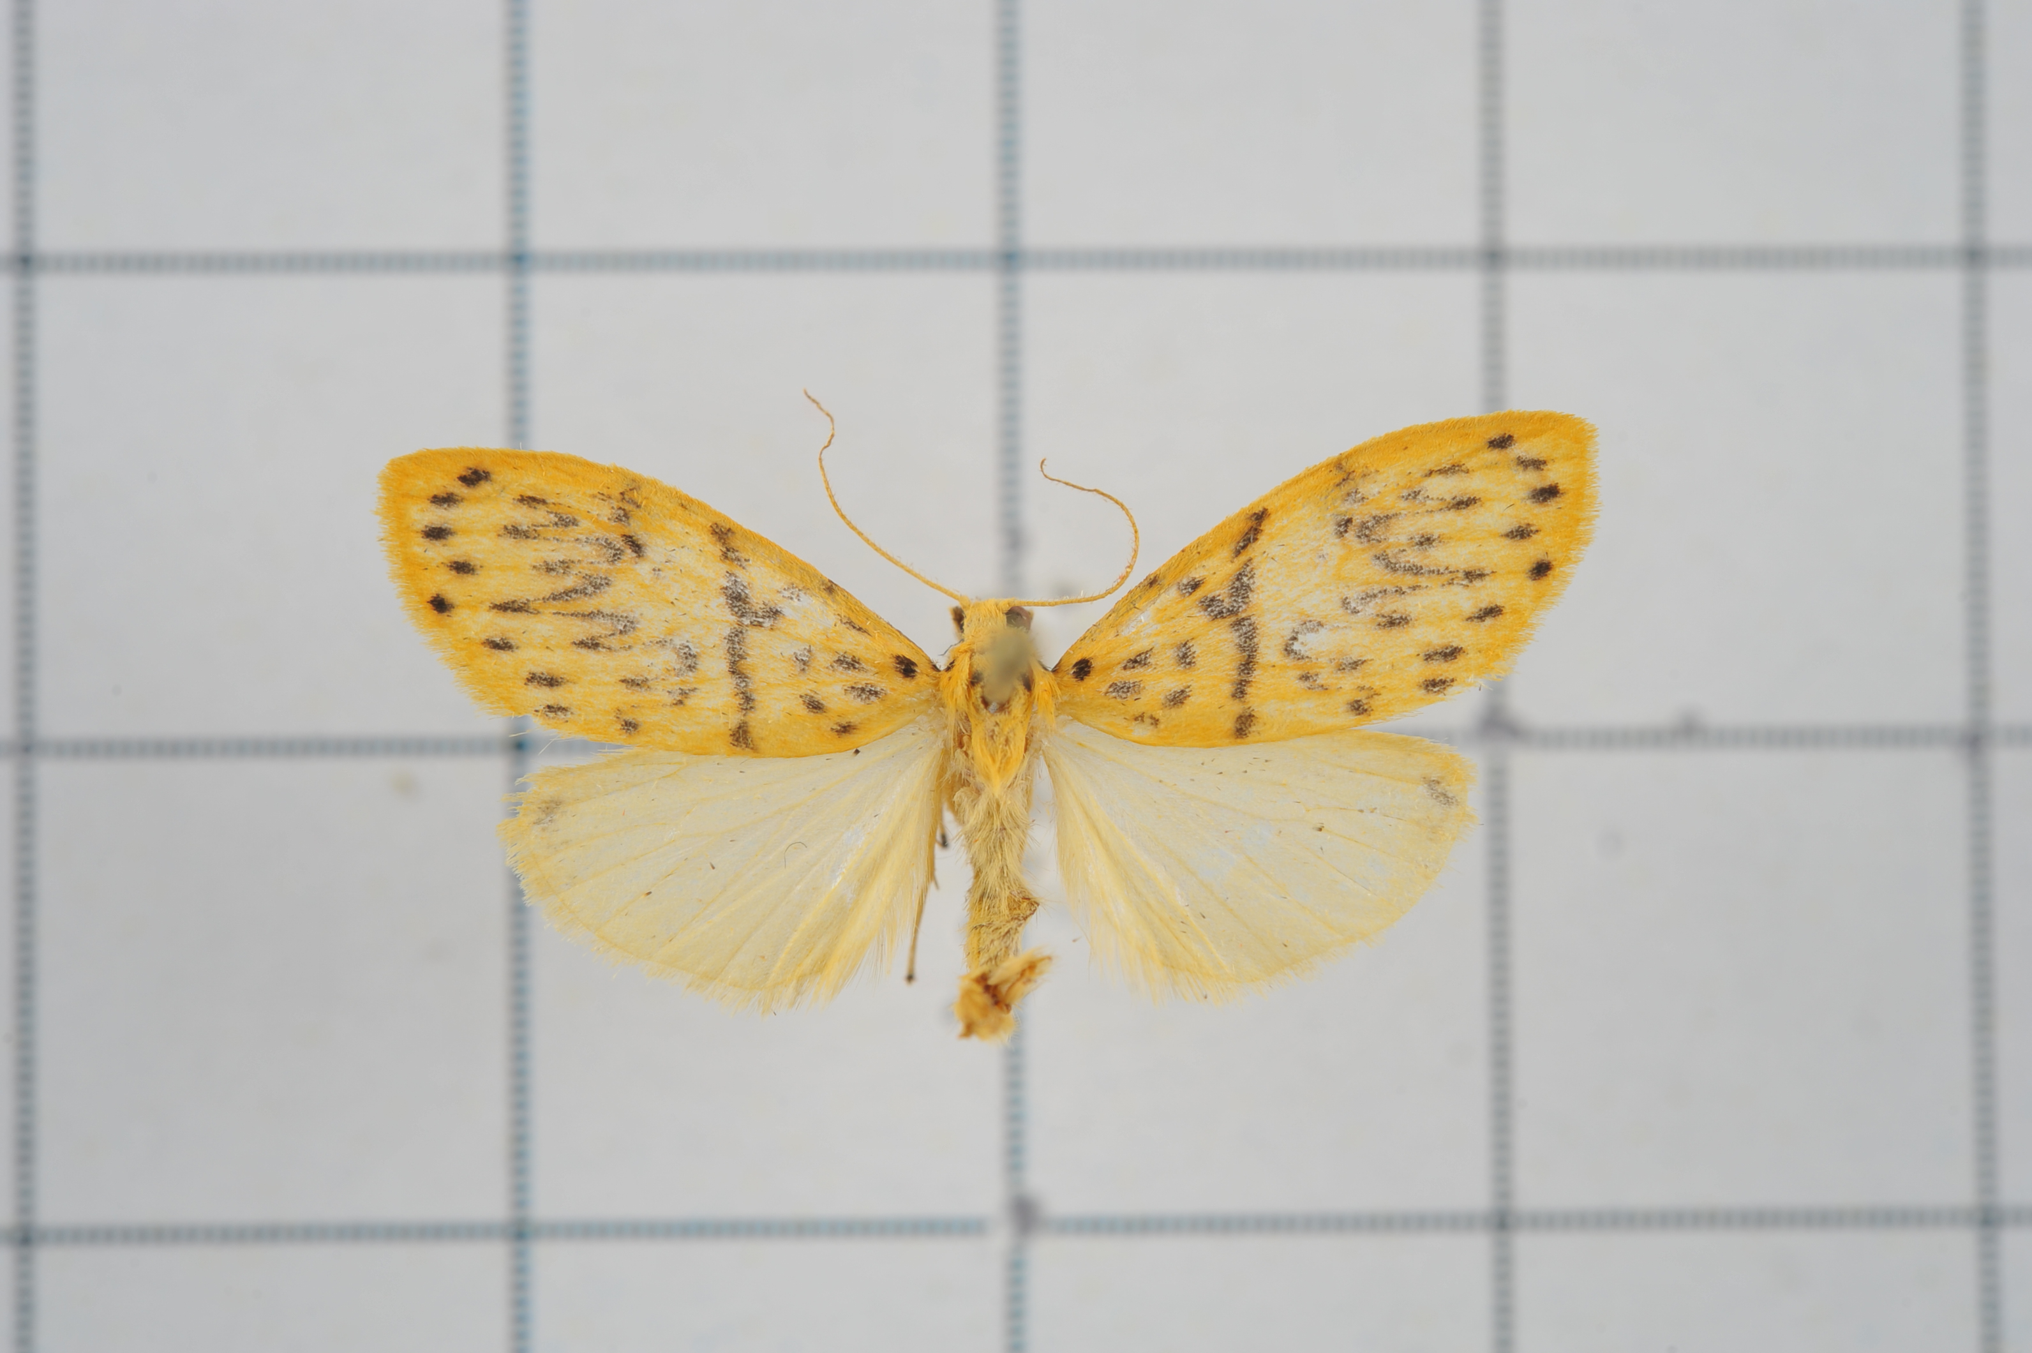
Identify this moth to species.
Huangilene alikangiae alikangiae
